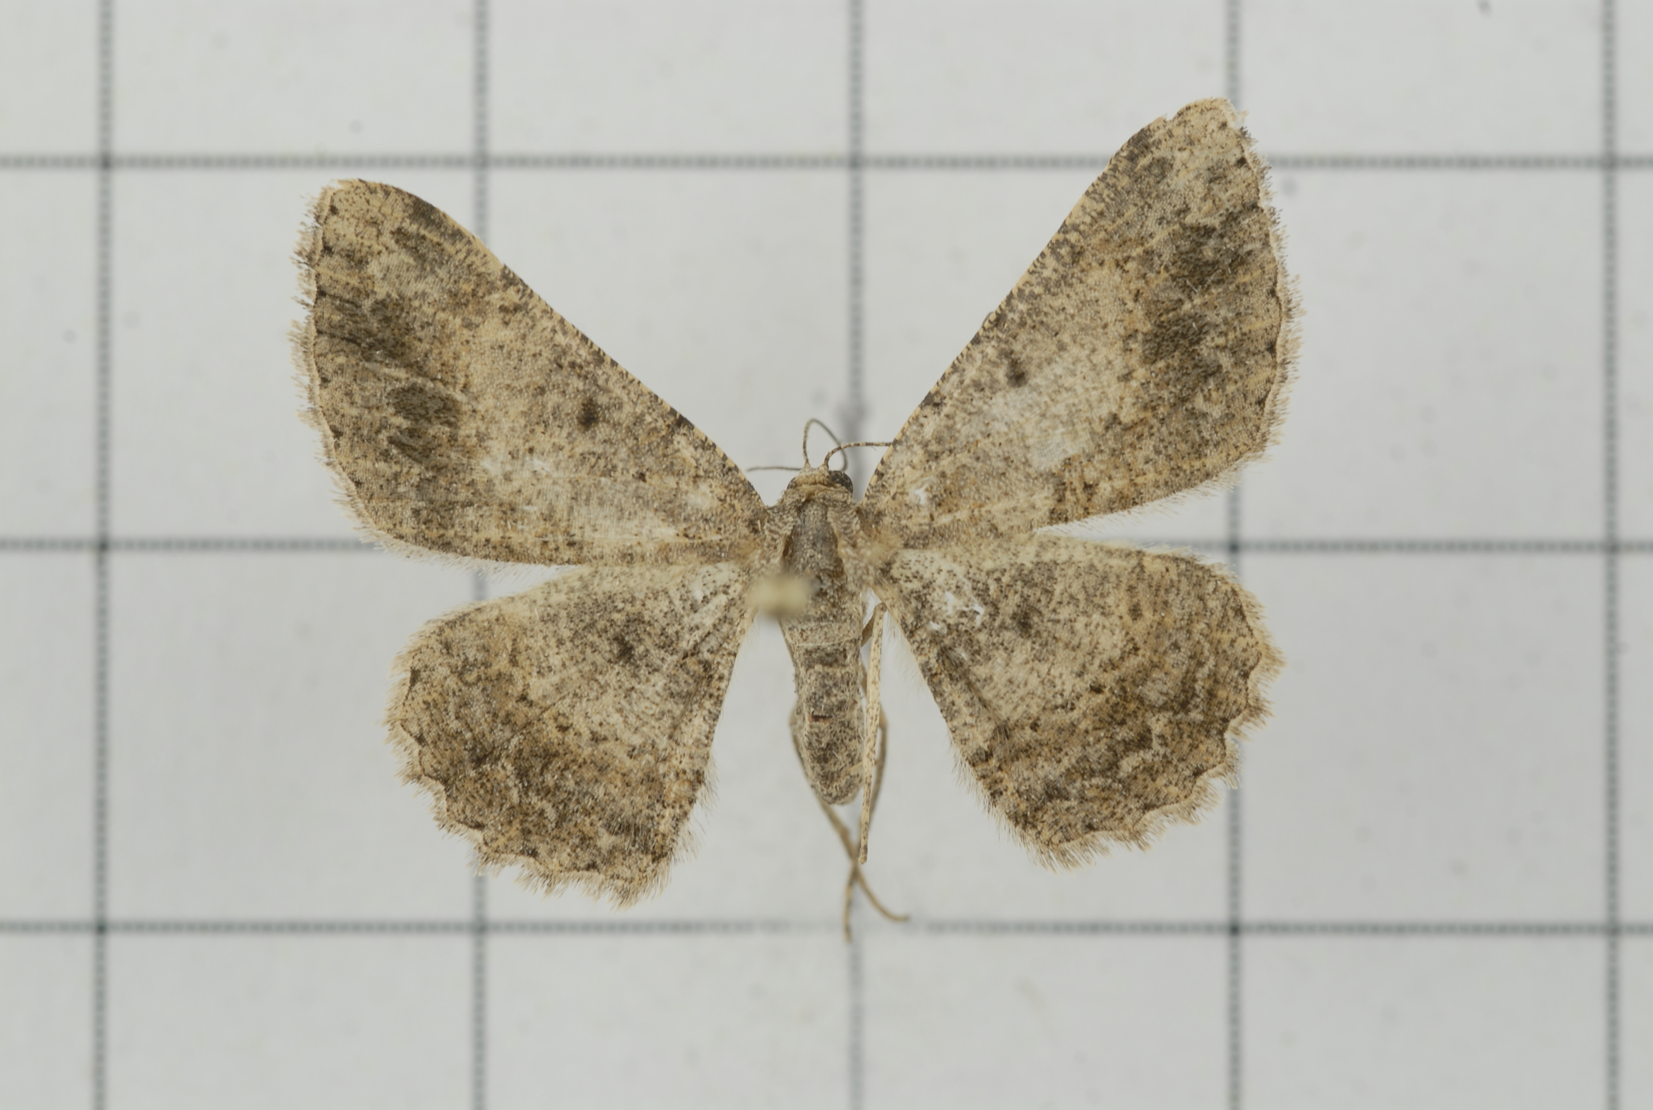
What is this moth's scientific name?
Psilalcis breta rantaizana
